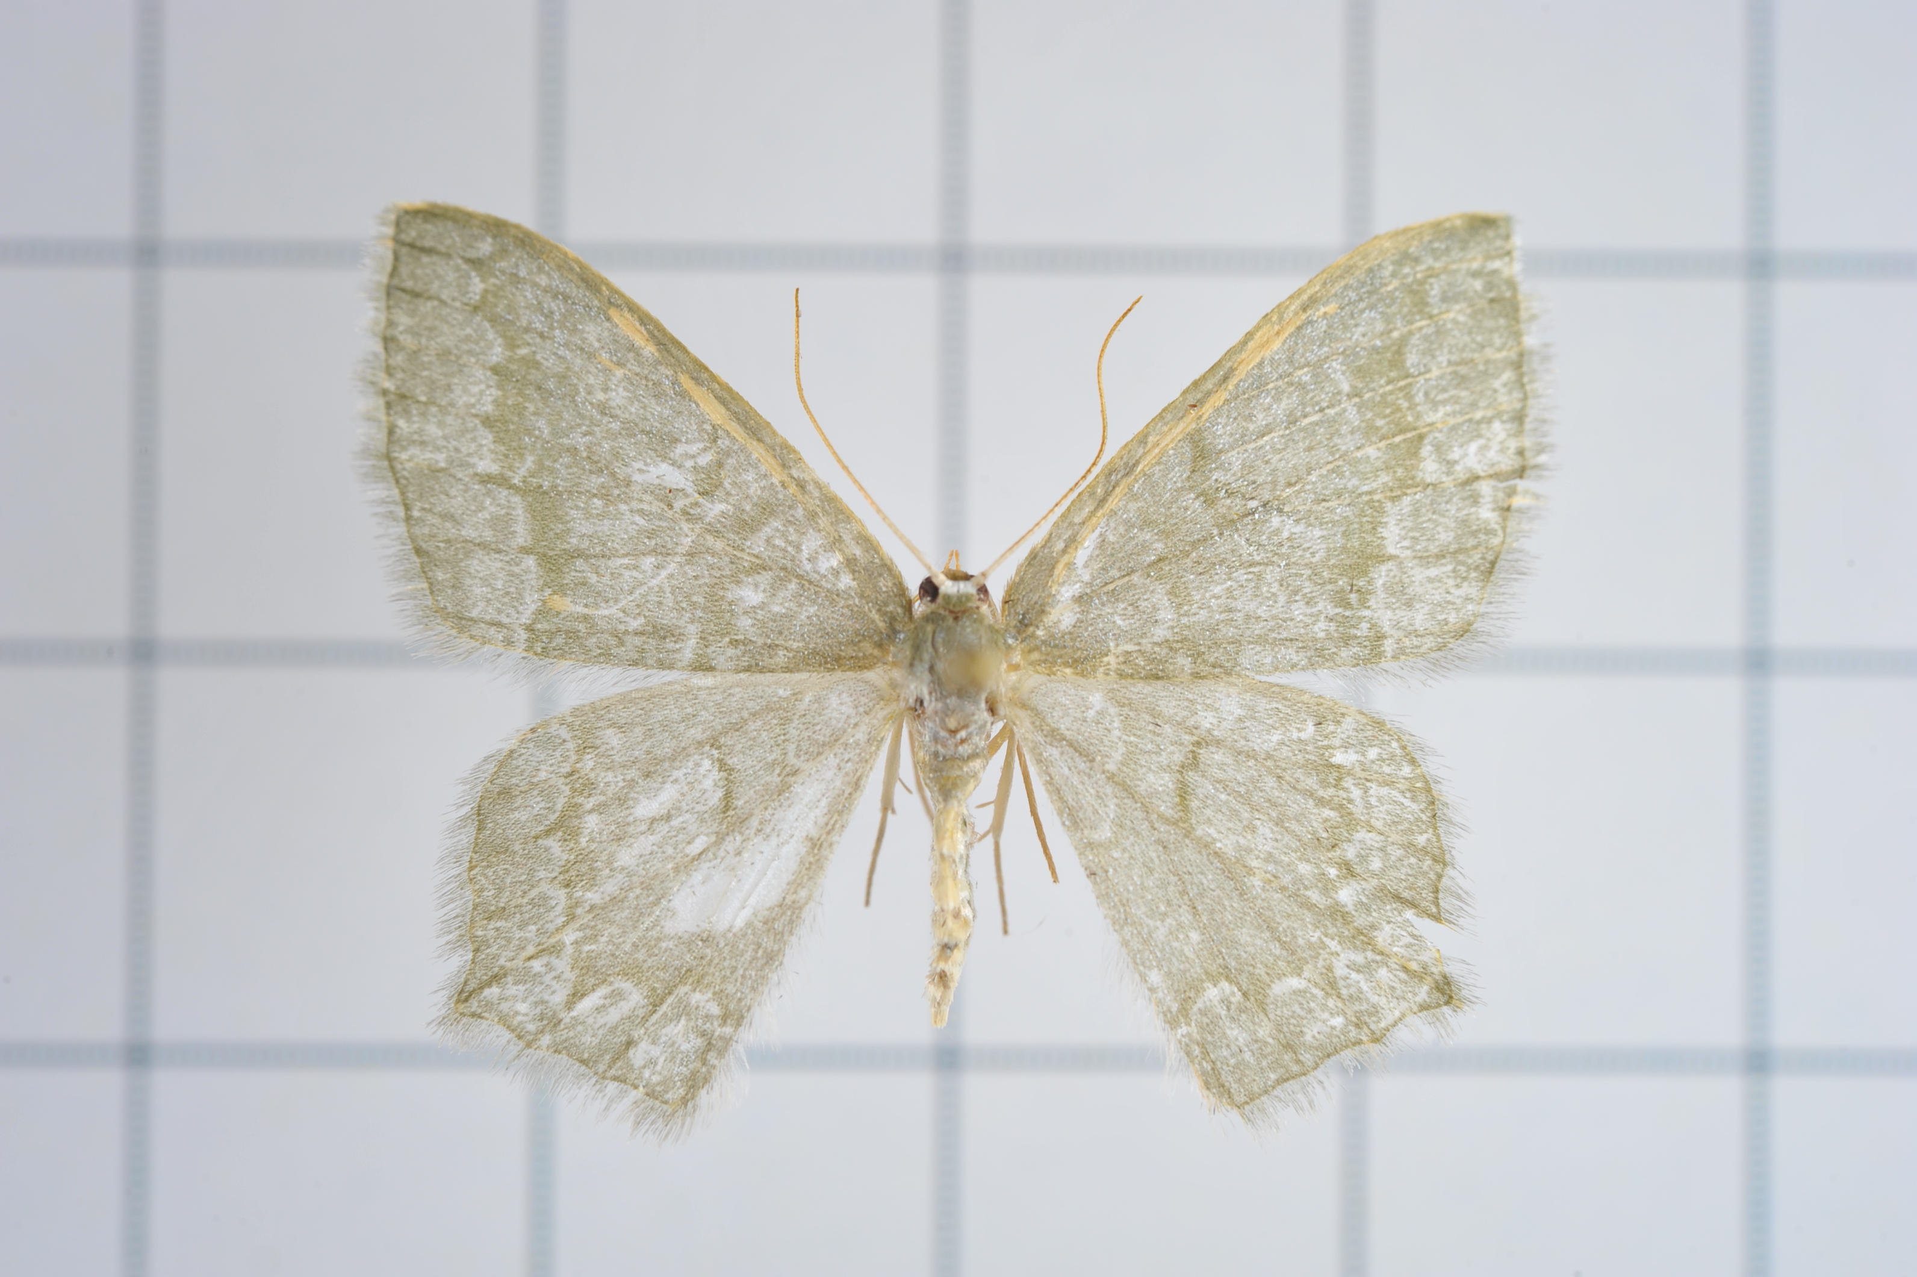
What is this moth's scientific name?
Jodis rantaizanensis
